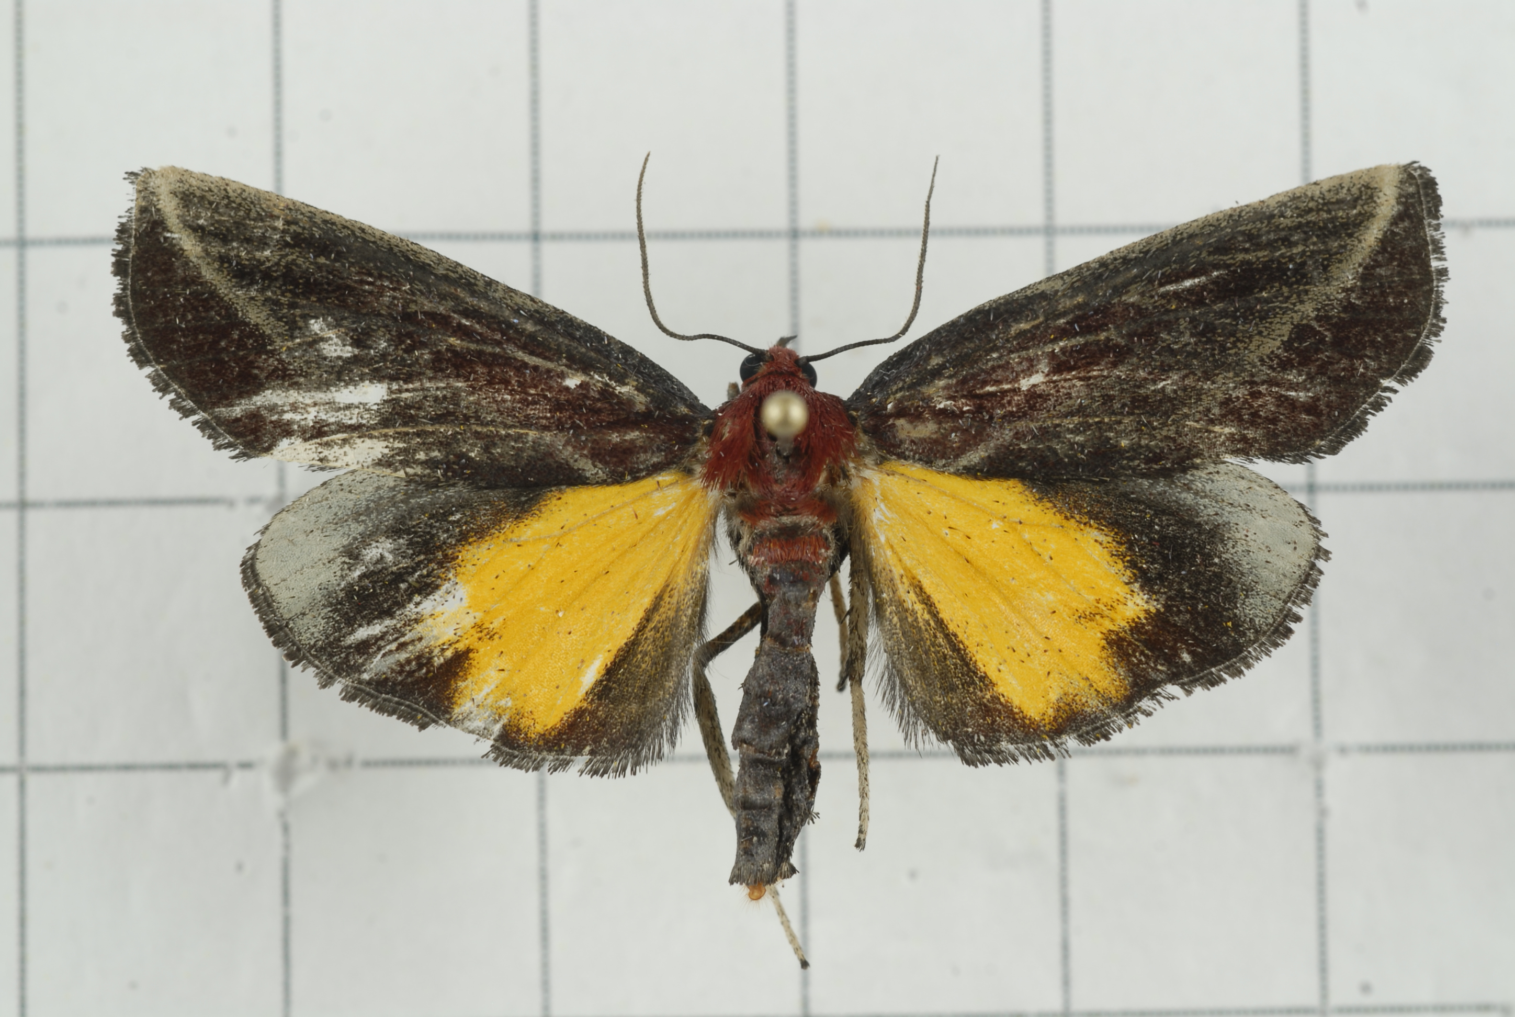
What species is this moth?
Toccolosida rubriceps
